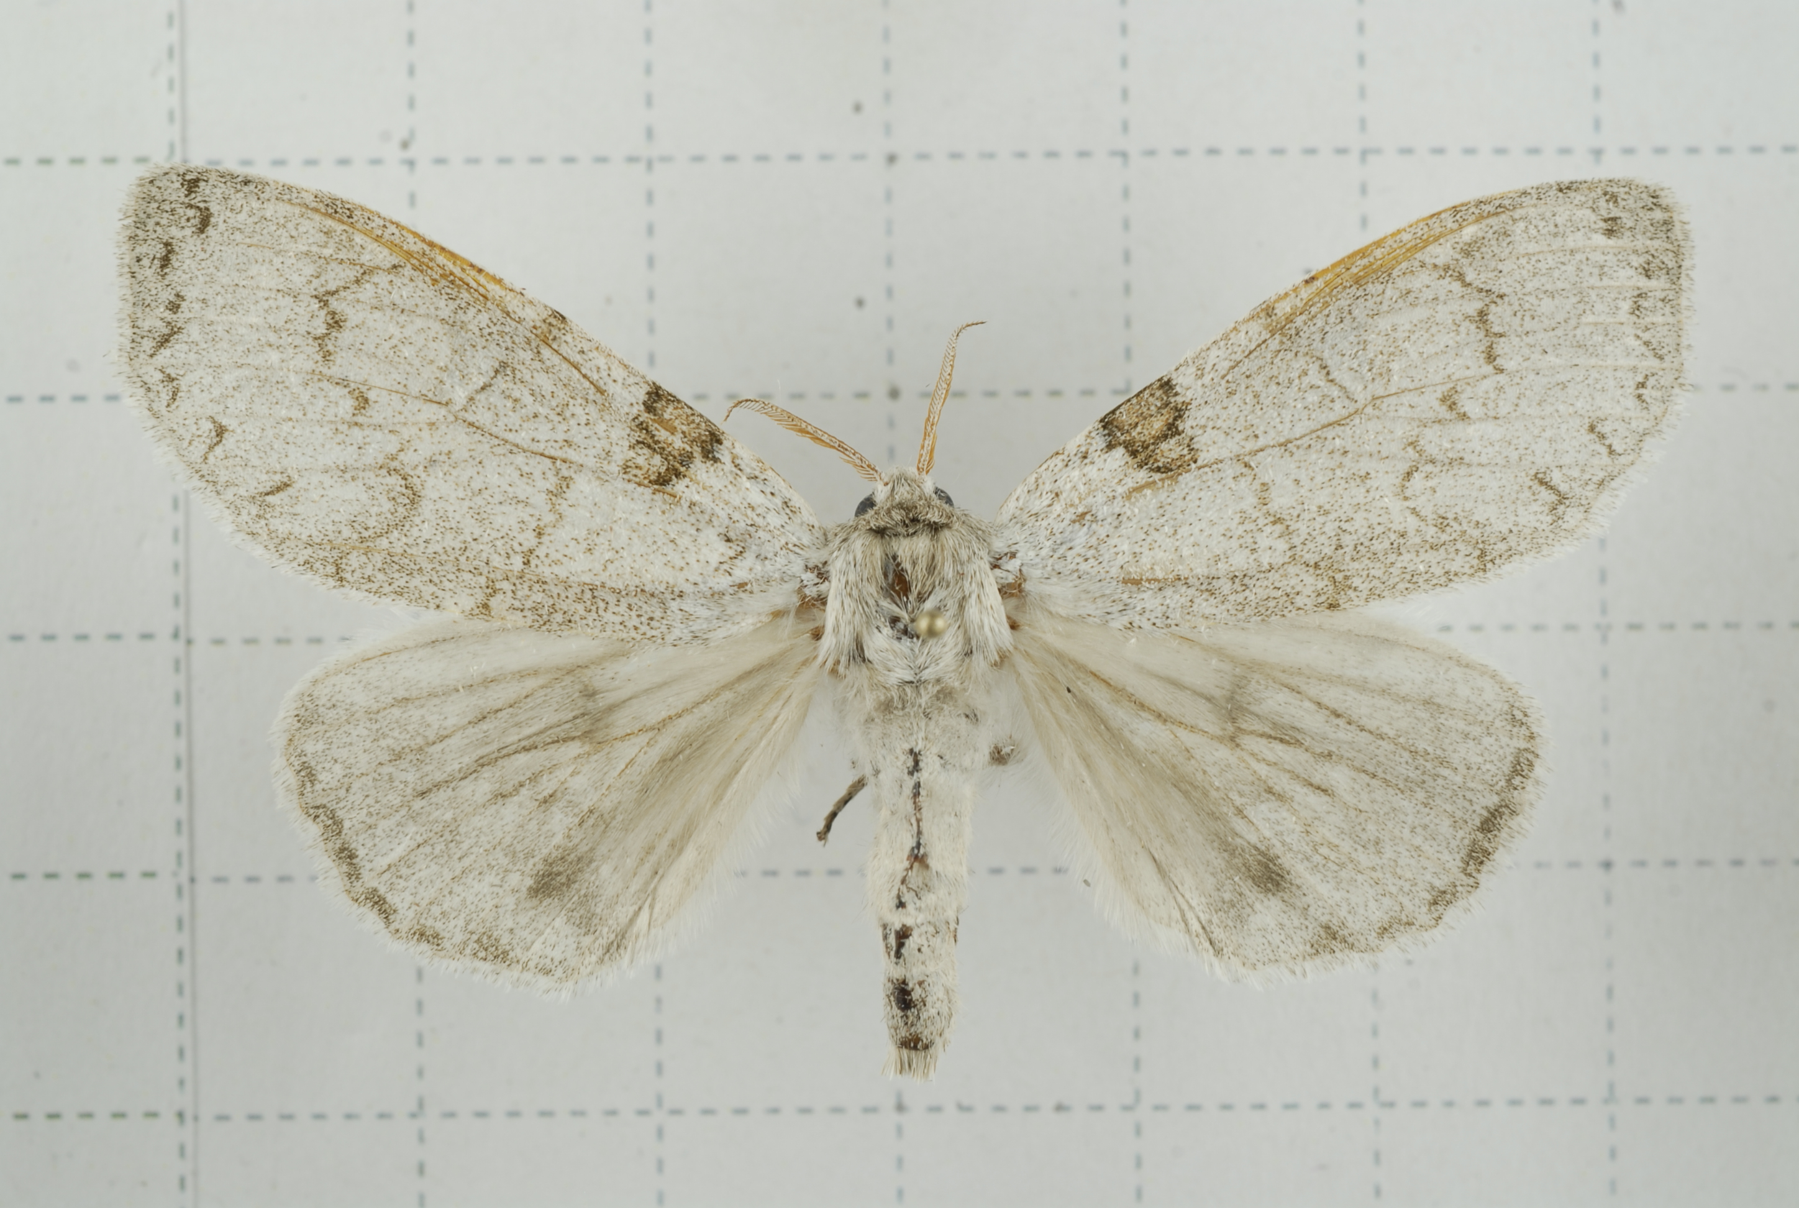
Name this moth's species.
Calliteara postfusca
